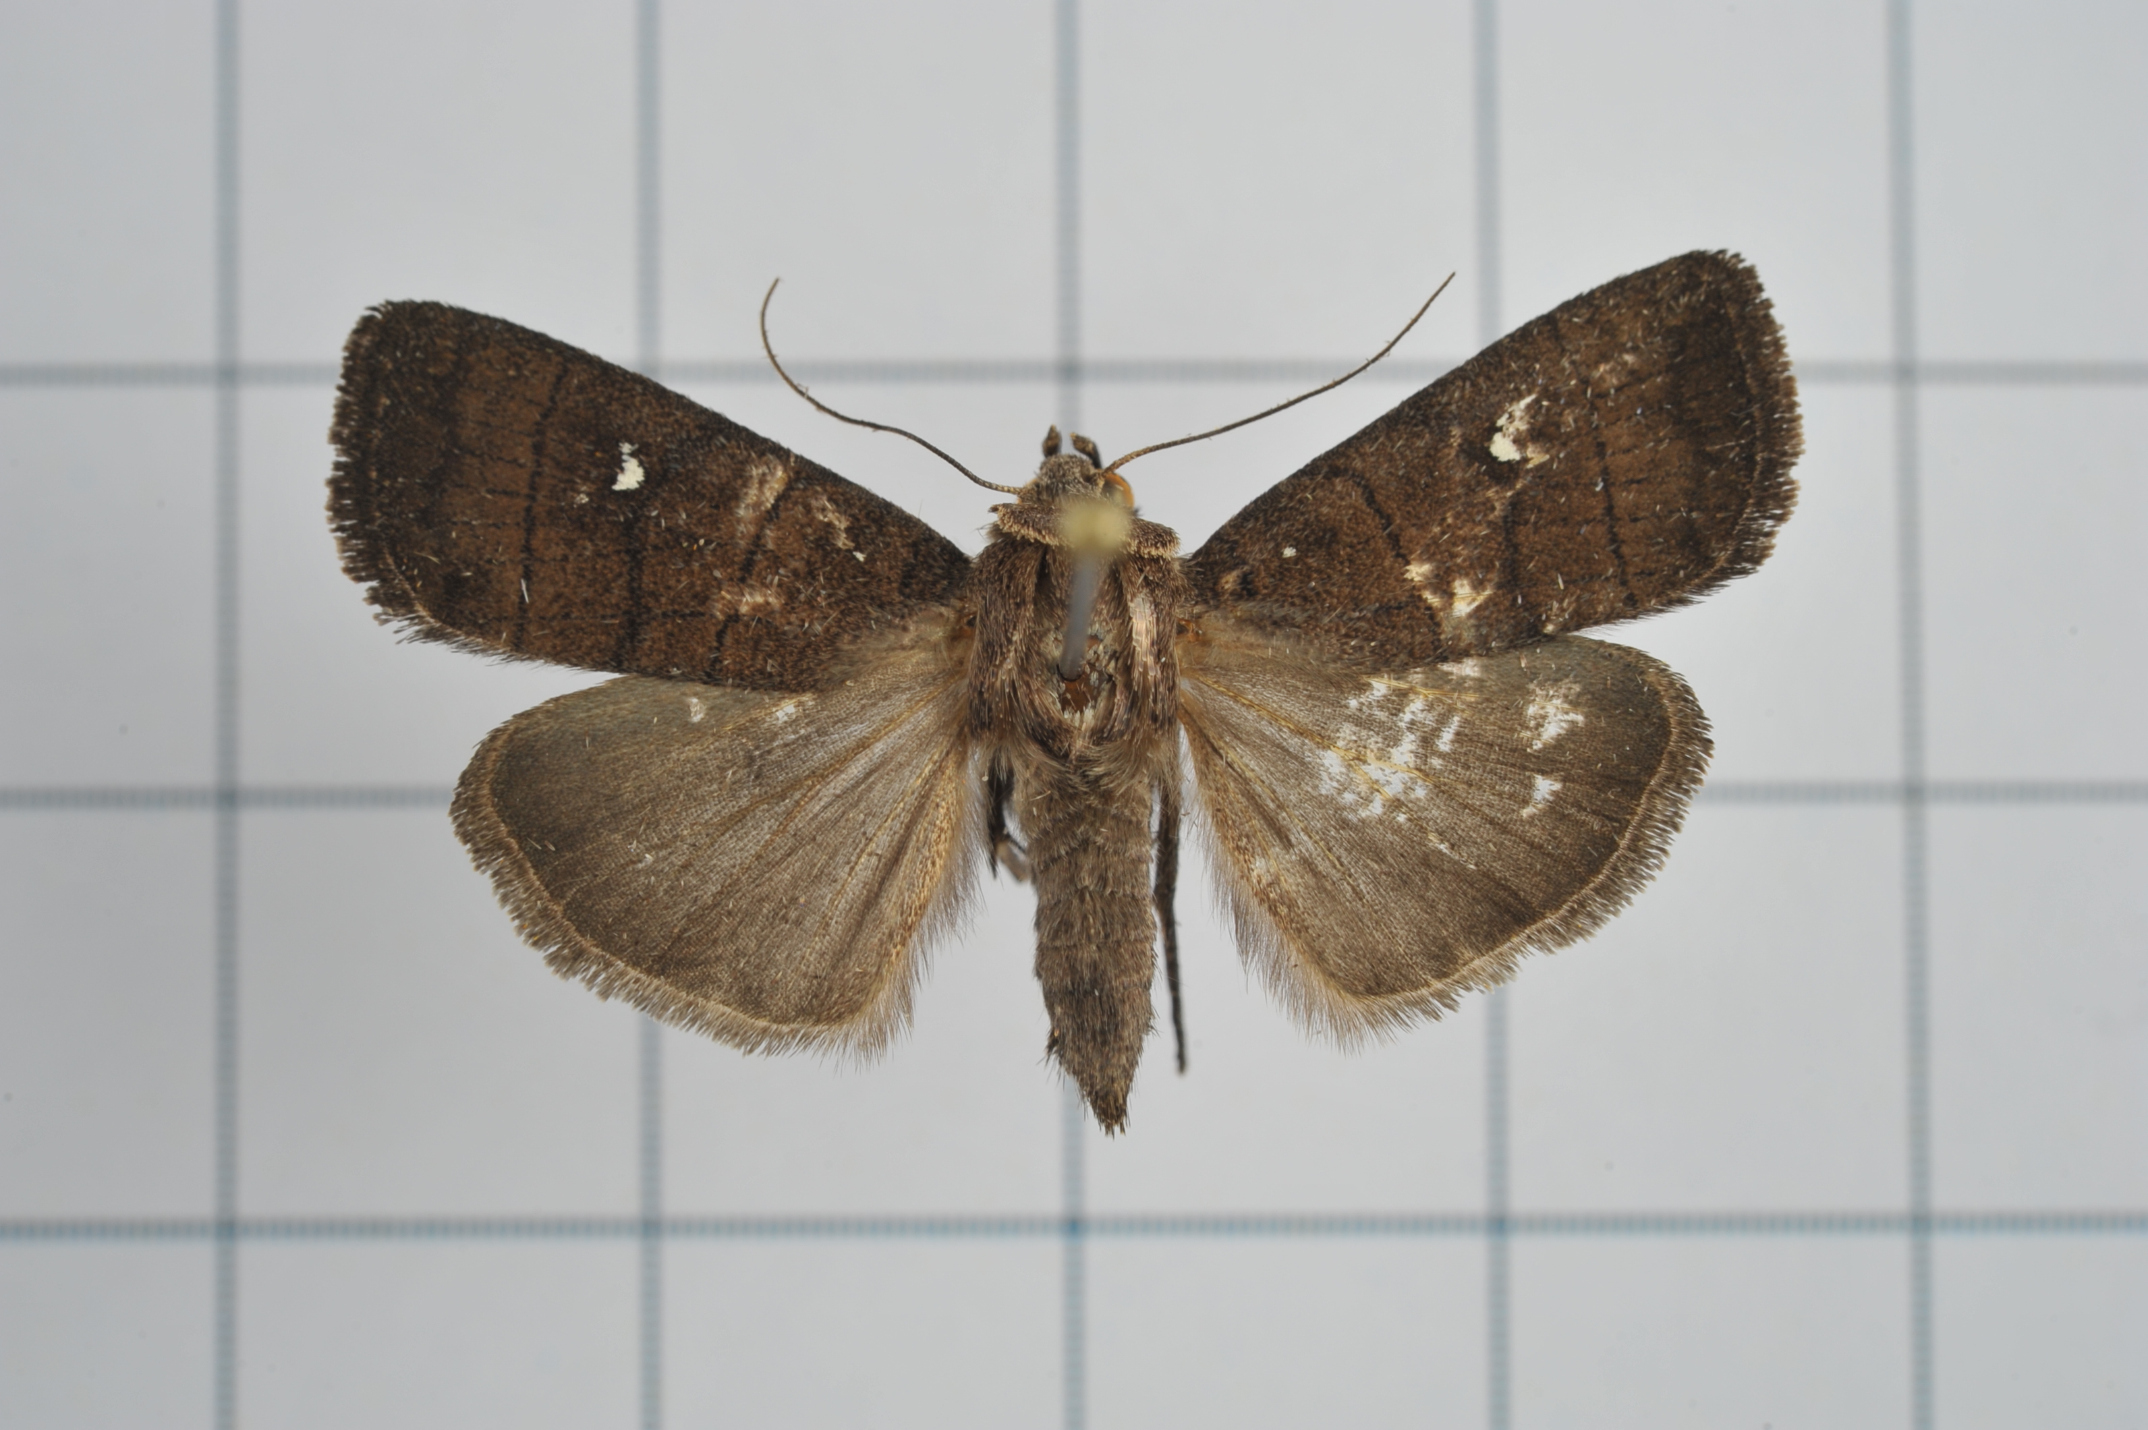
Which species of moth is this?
Athetis brunneolineosa
